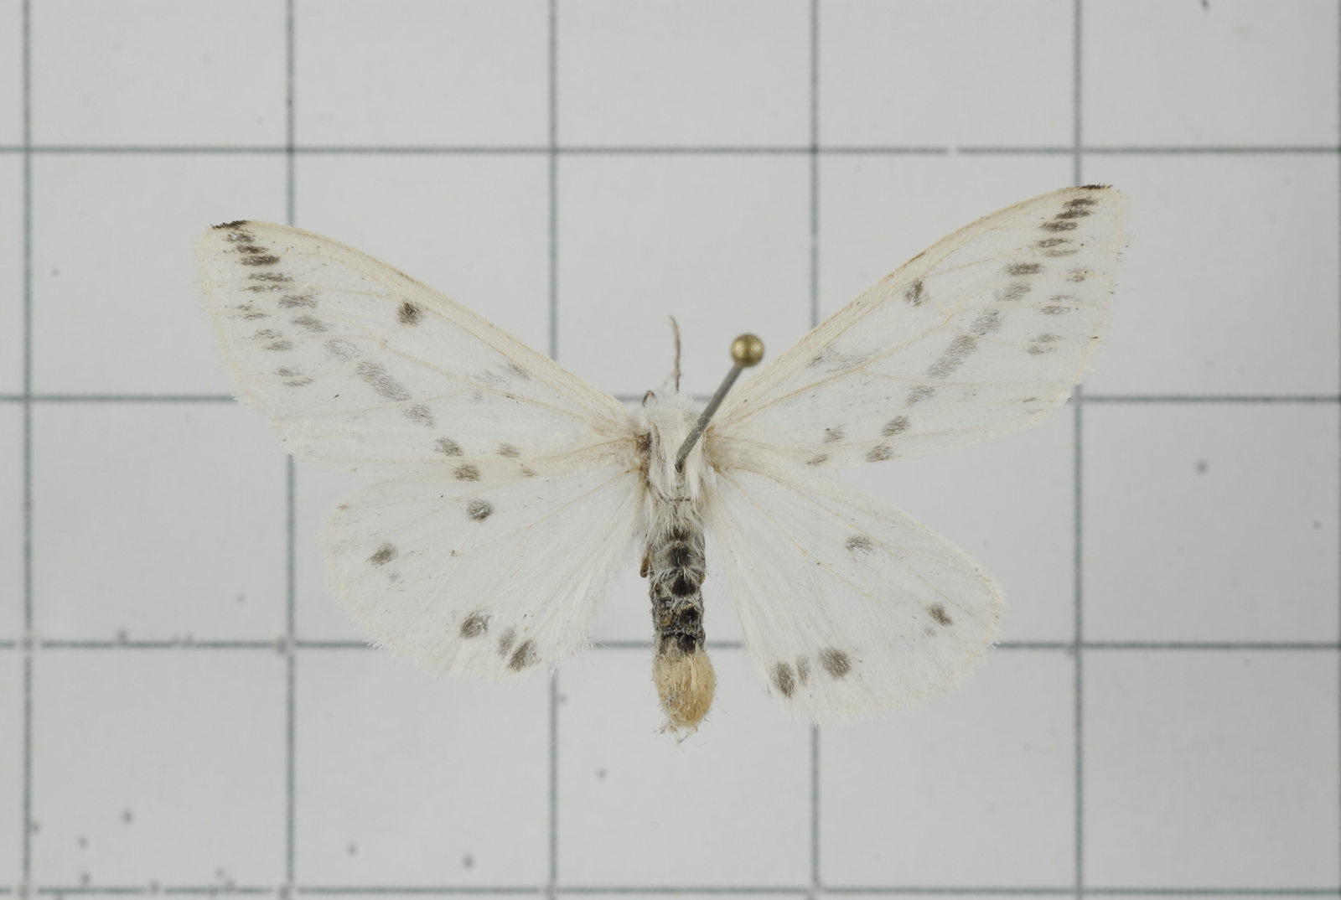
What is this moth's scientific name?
Lemyra fallaciosa
